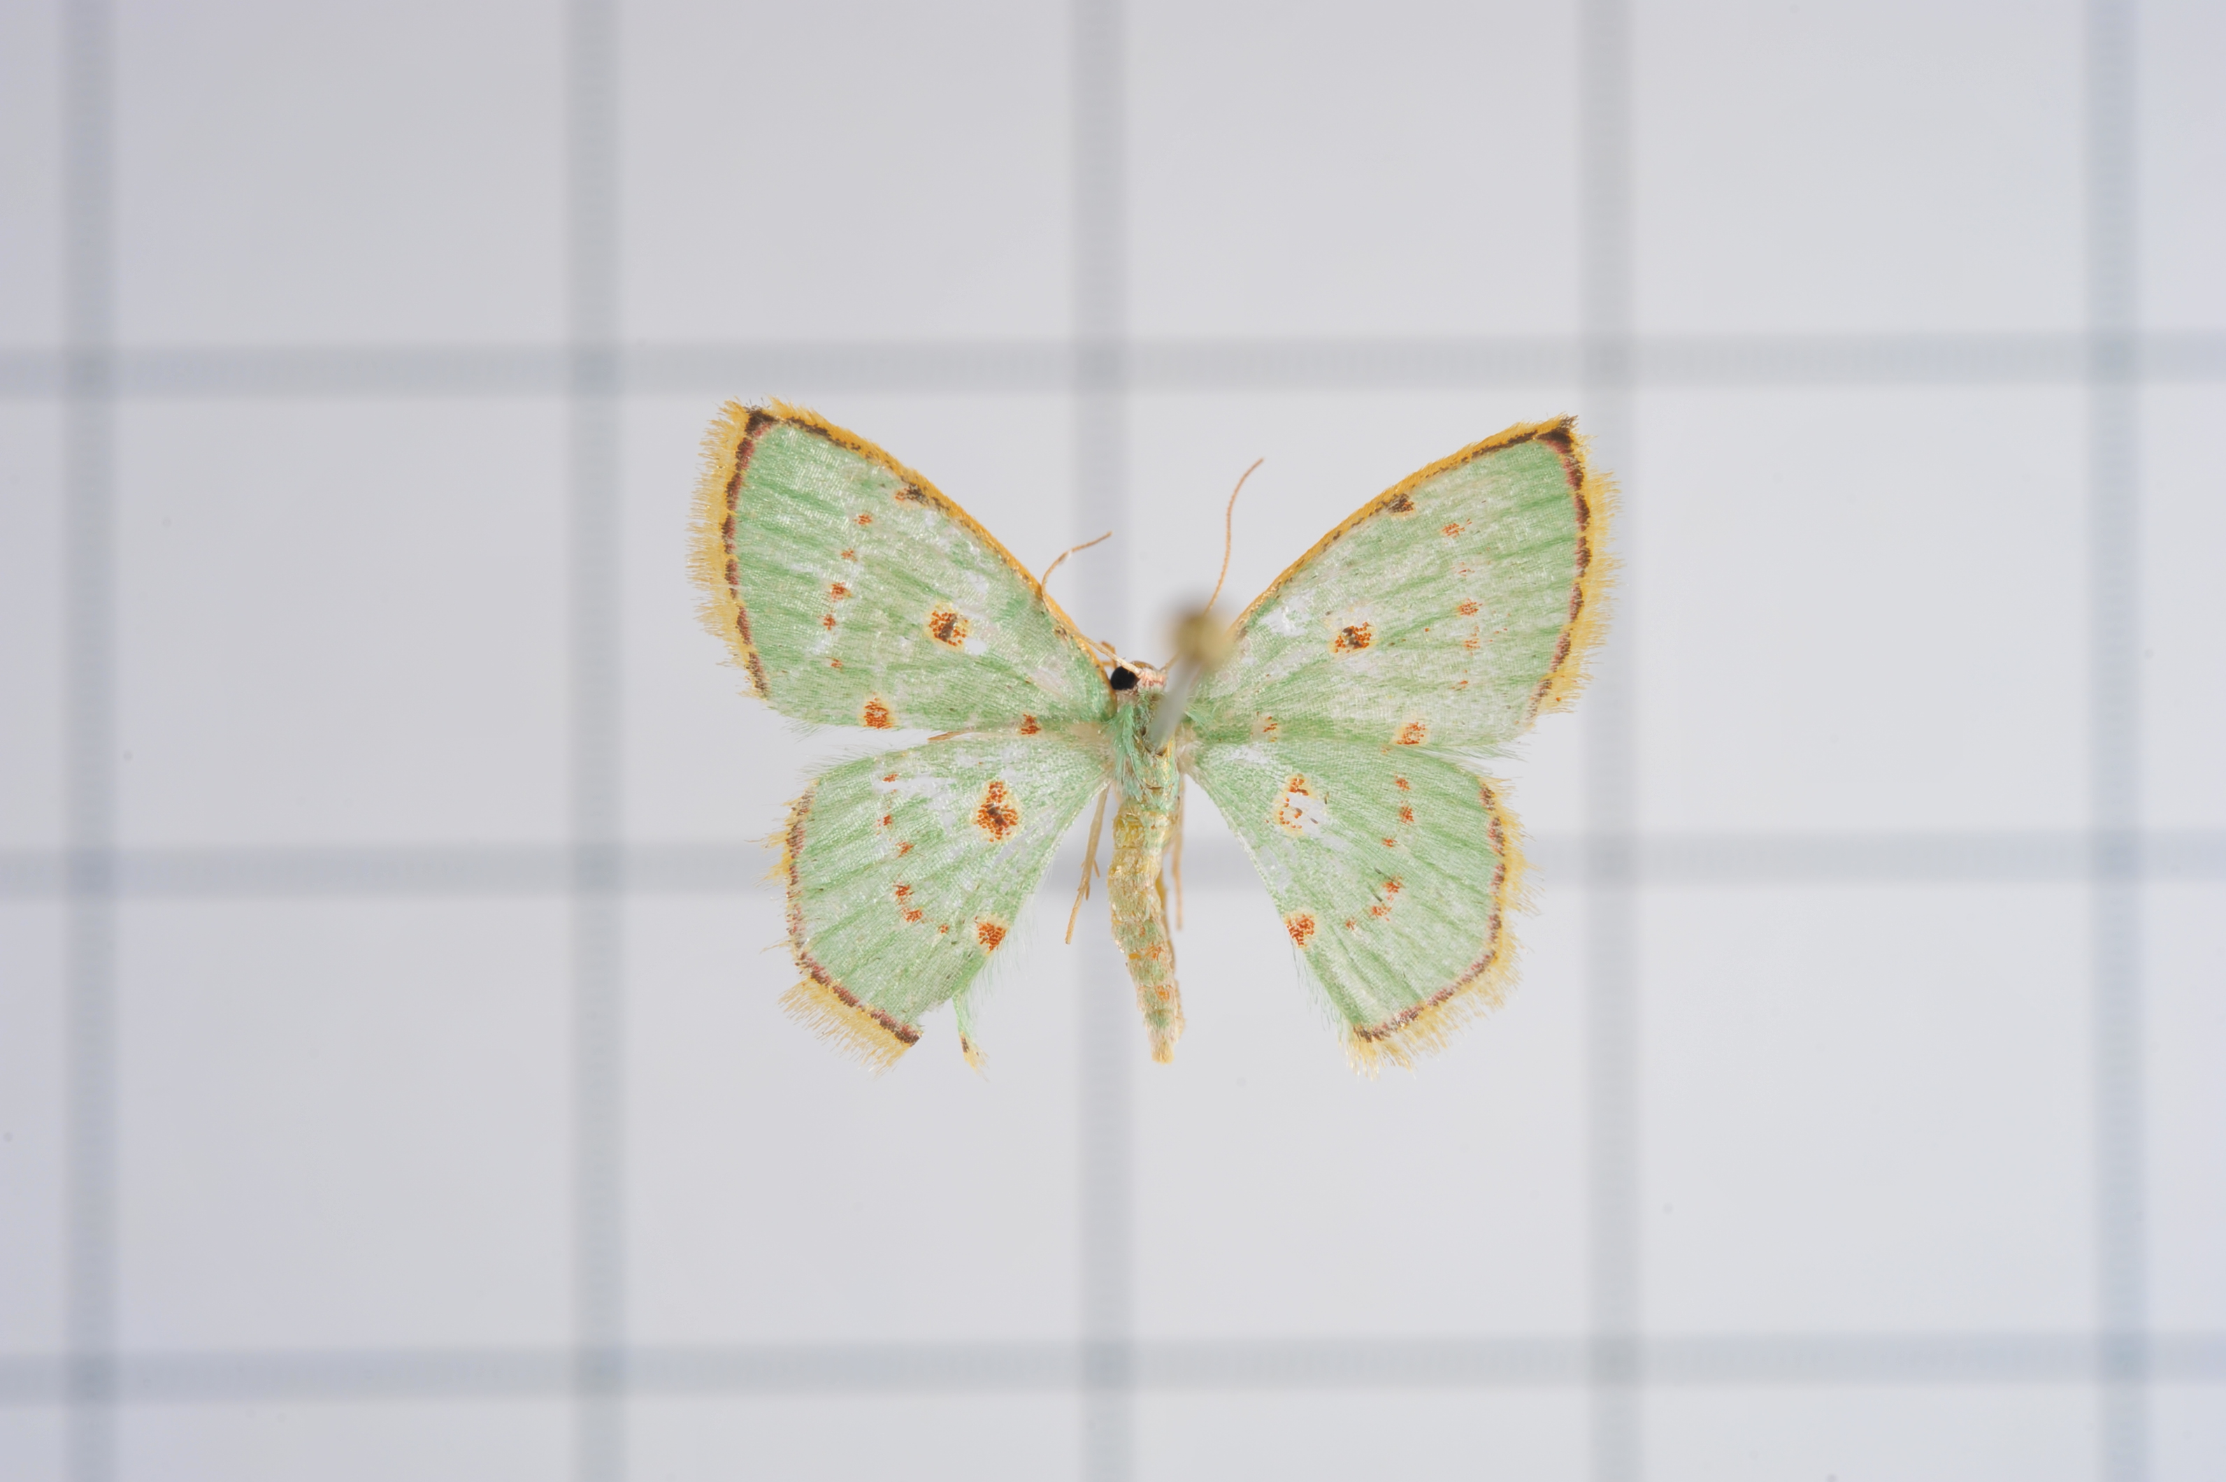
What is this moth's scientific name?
Comostola laesaria
